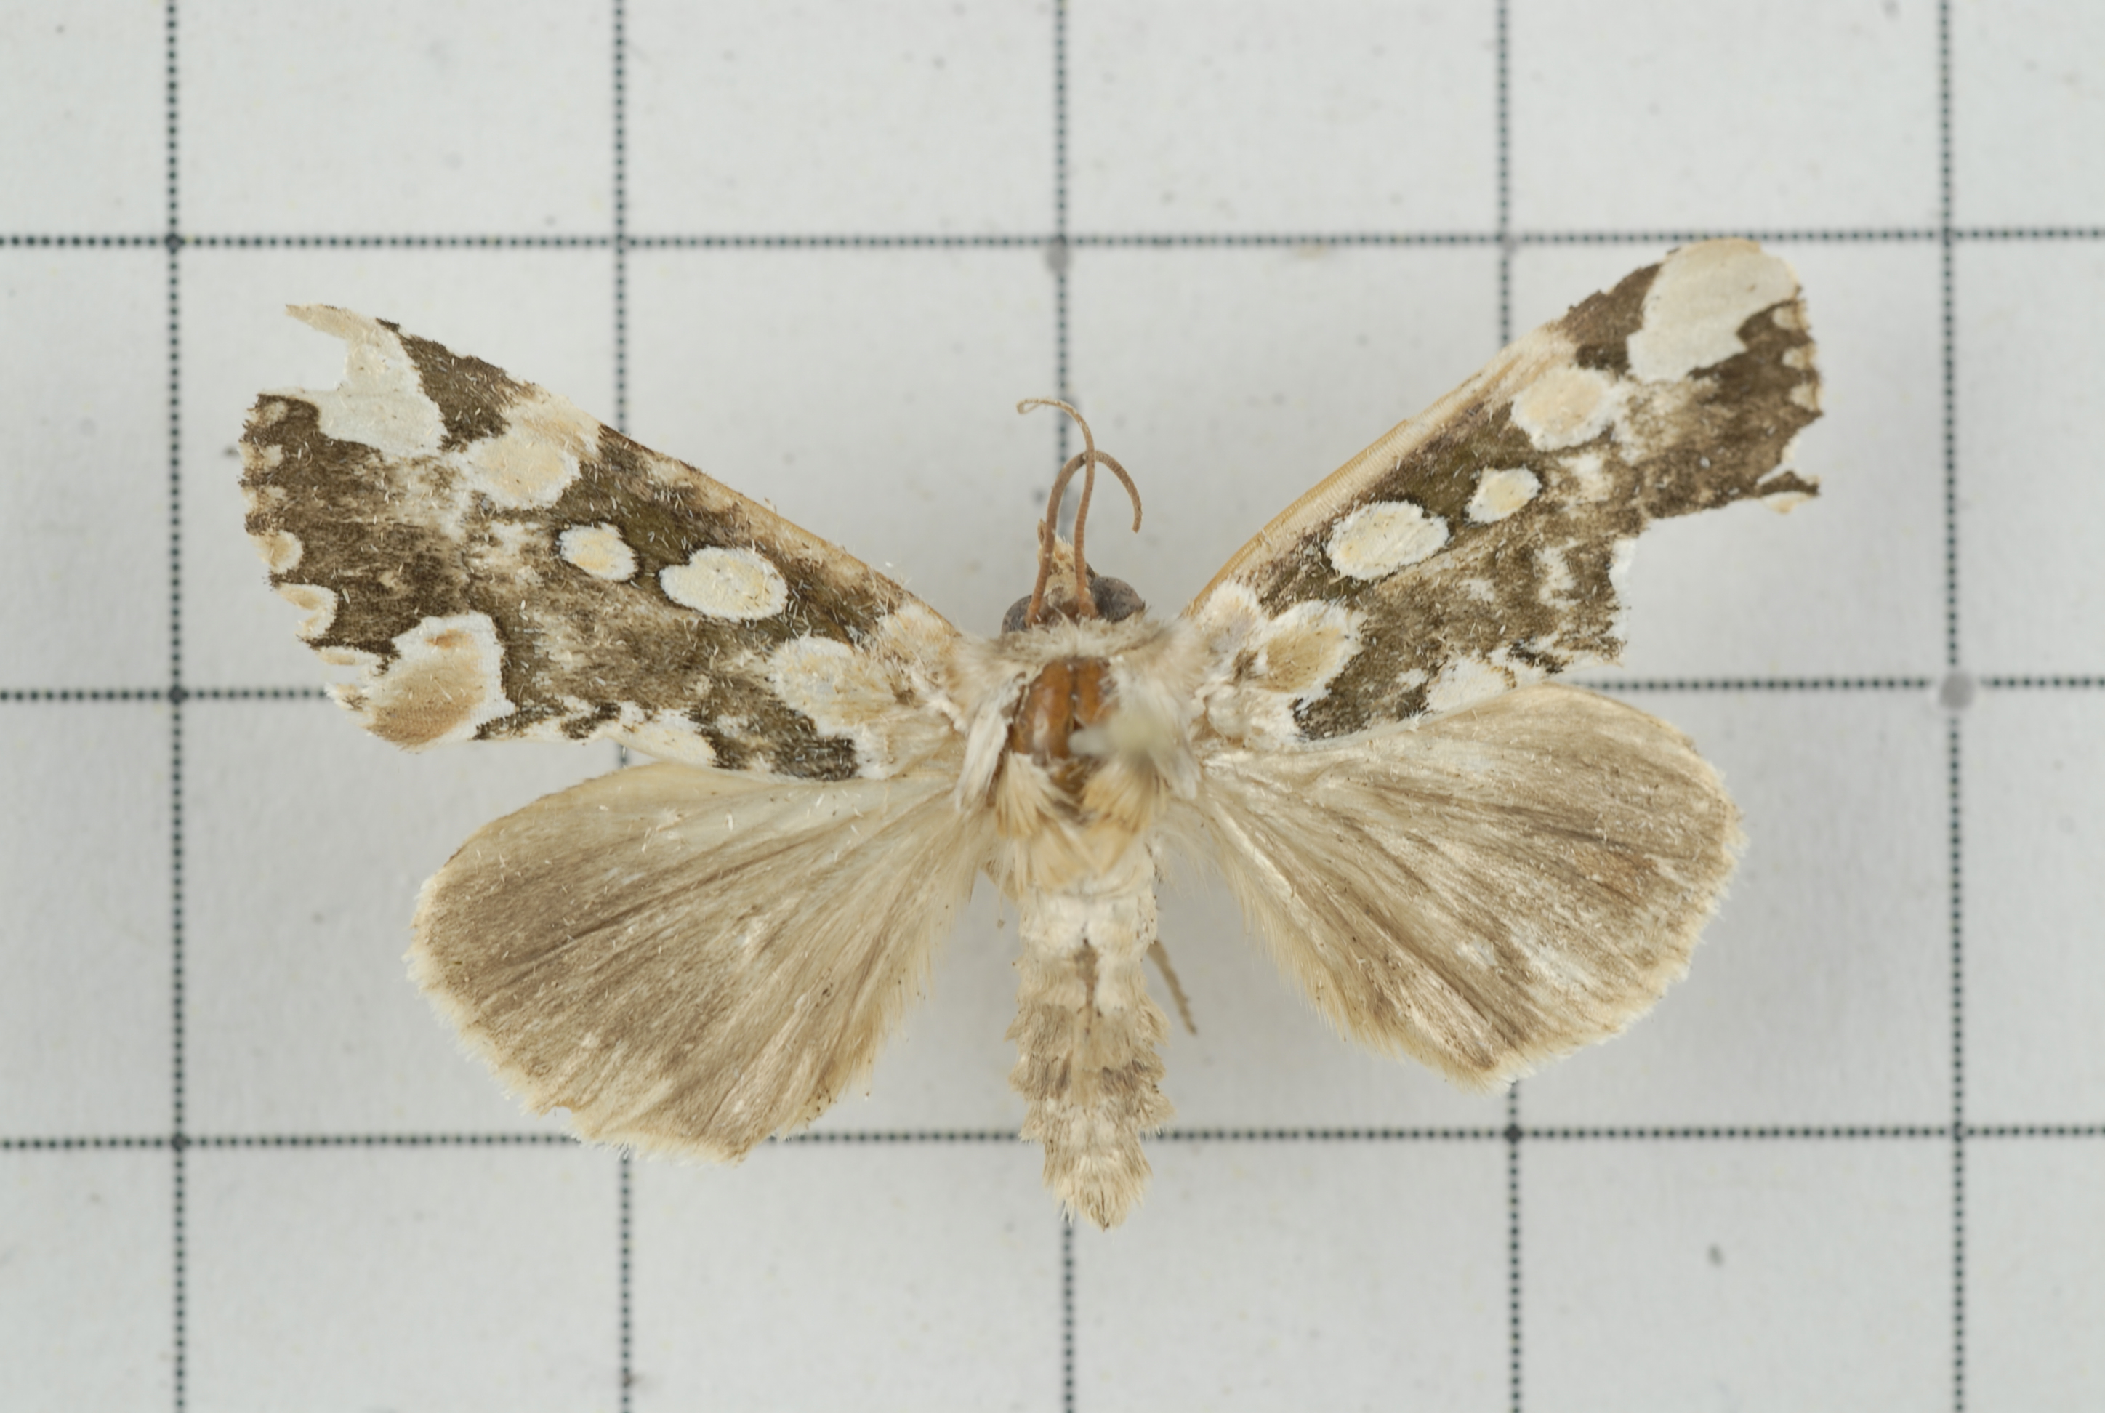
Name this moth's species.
Horithyatira decorata takamukui
